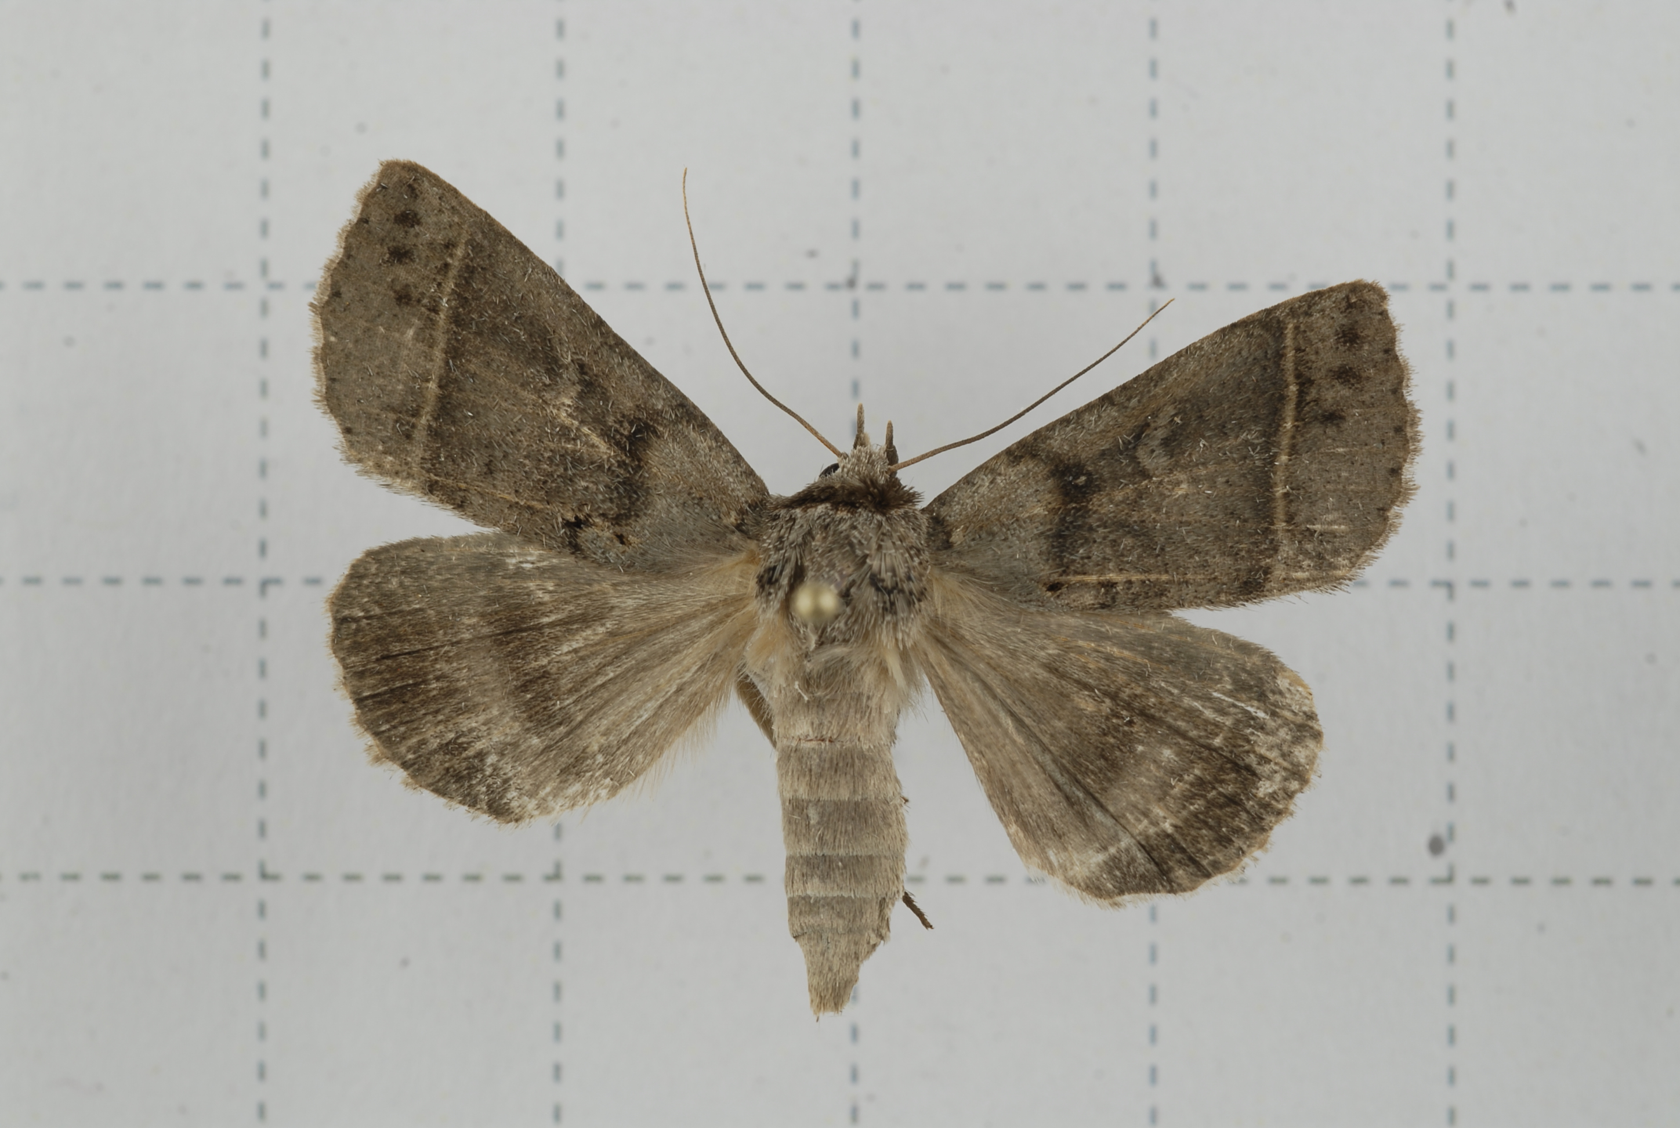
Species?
Pantydia metaspila
